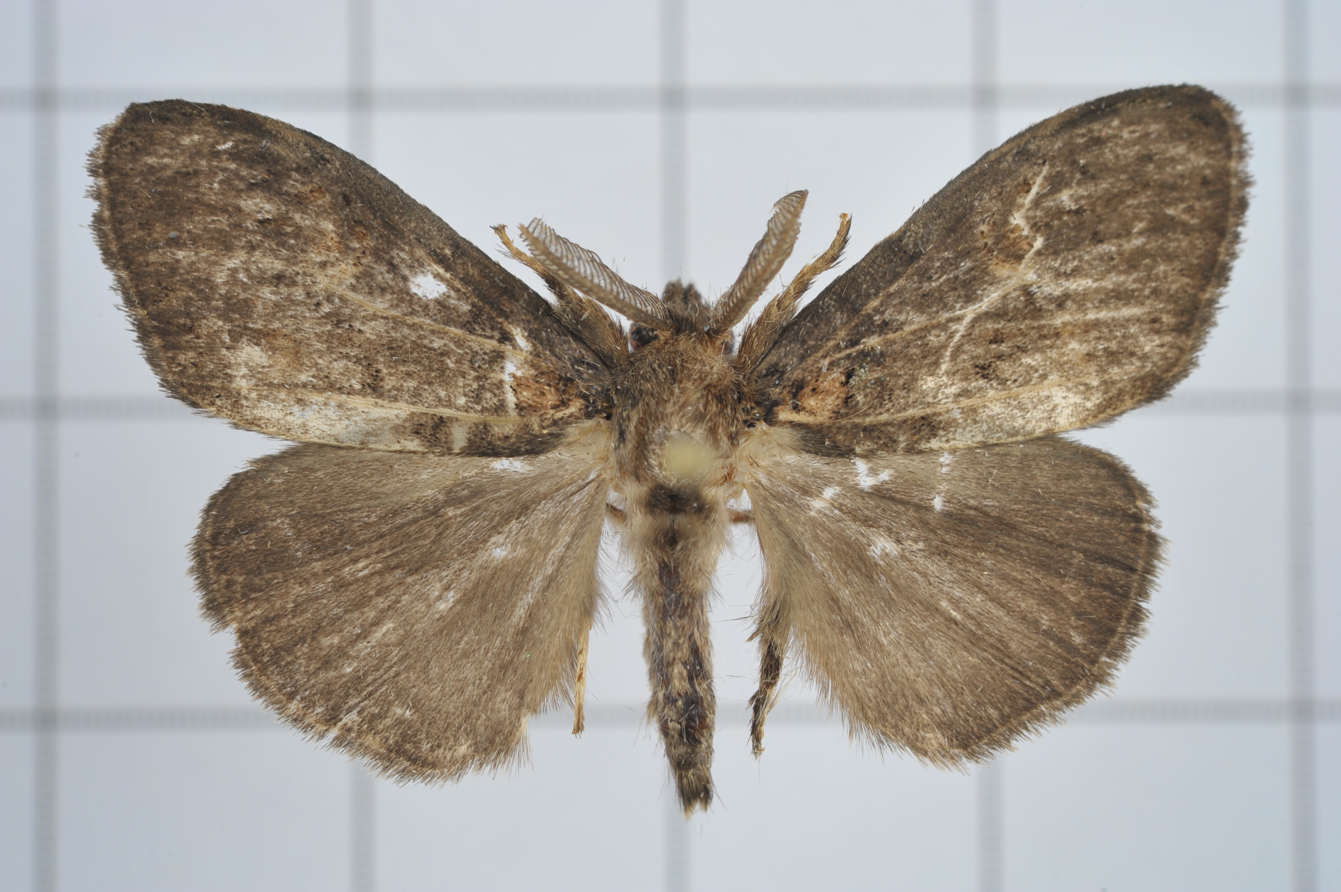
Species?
Olene dudgeoni
